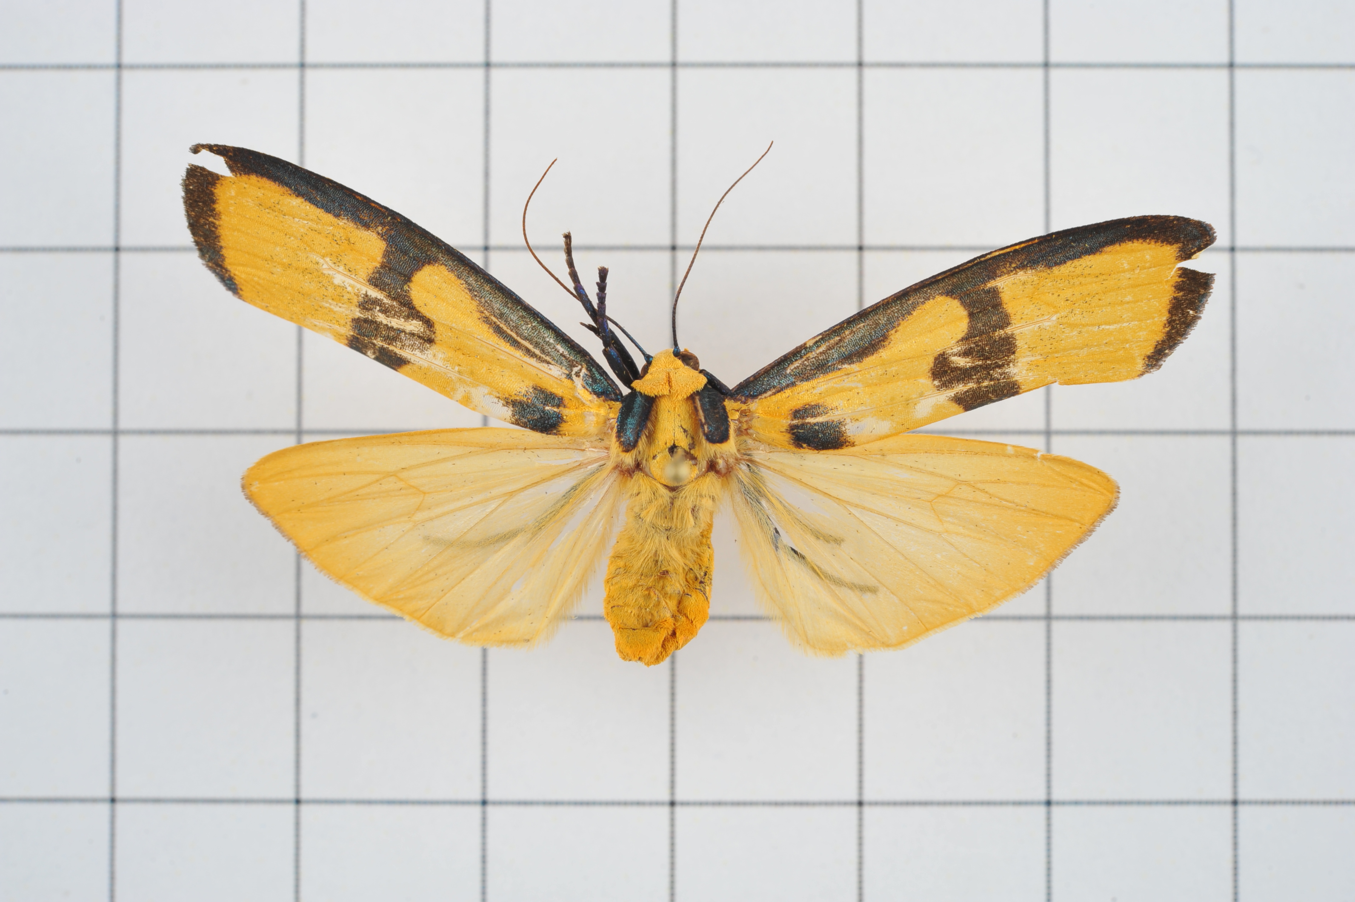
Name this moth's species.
Chrysaeglia magnifica
